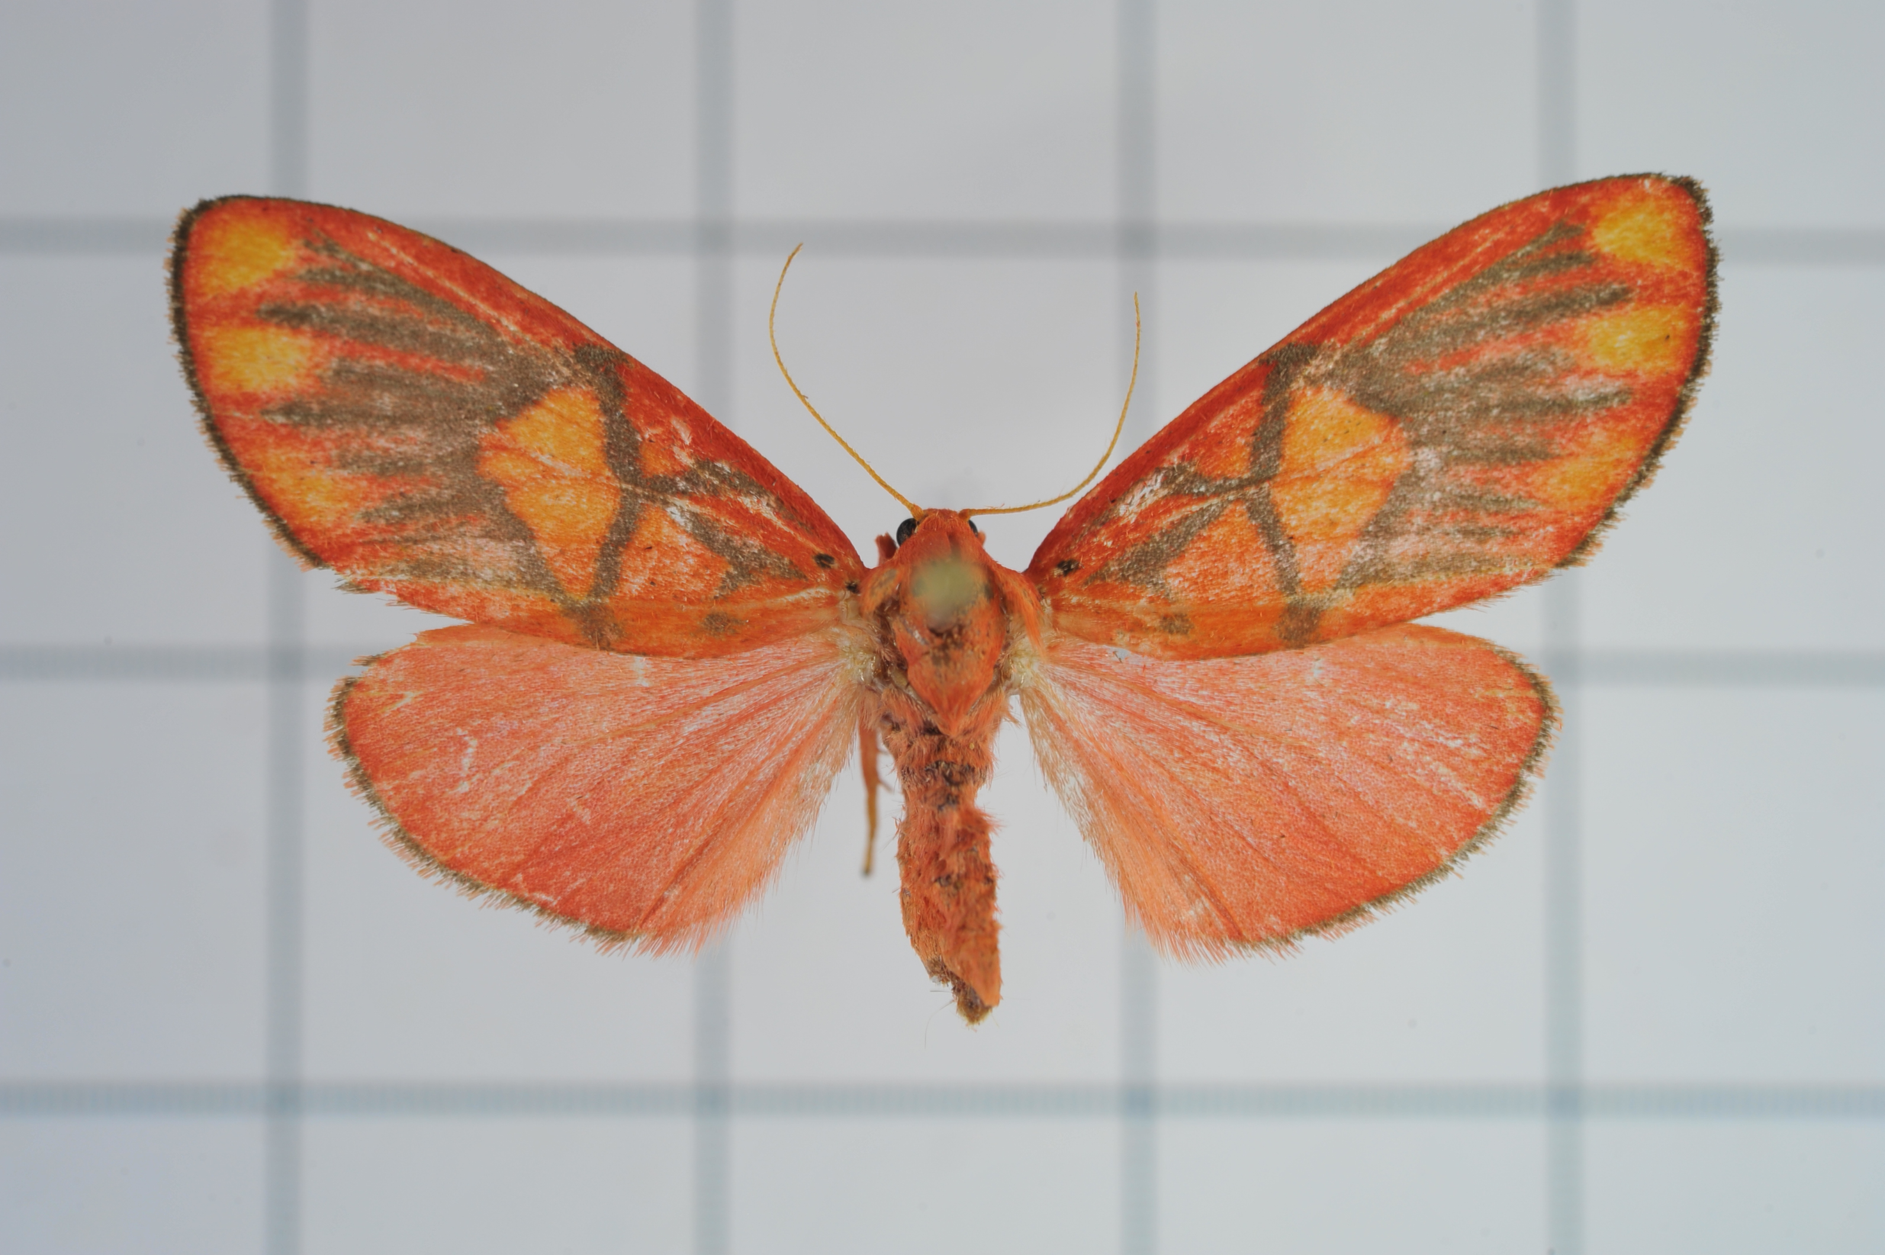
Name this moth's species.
Matsumursine horishanella
